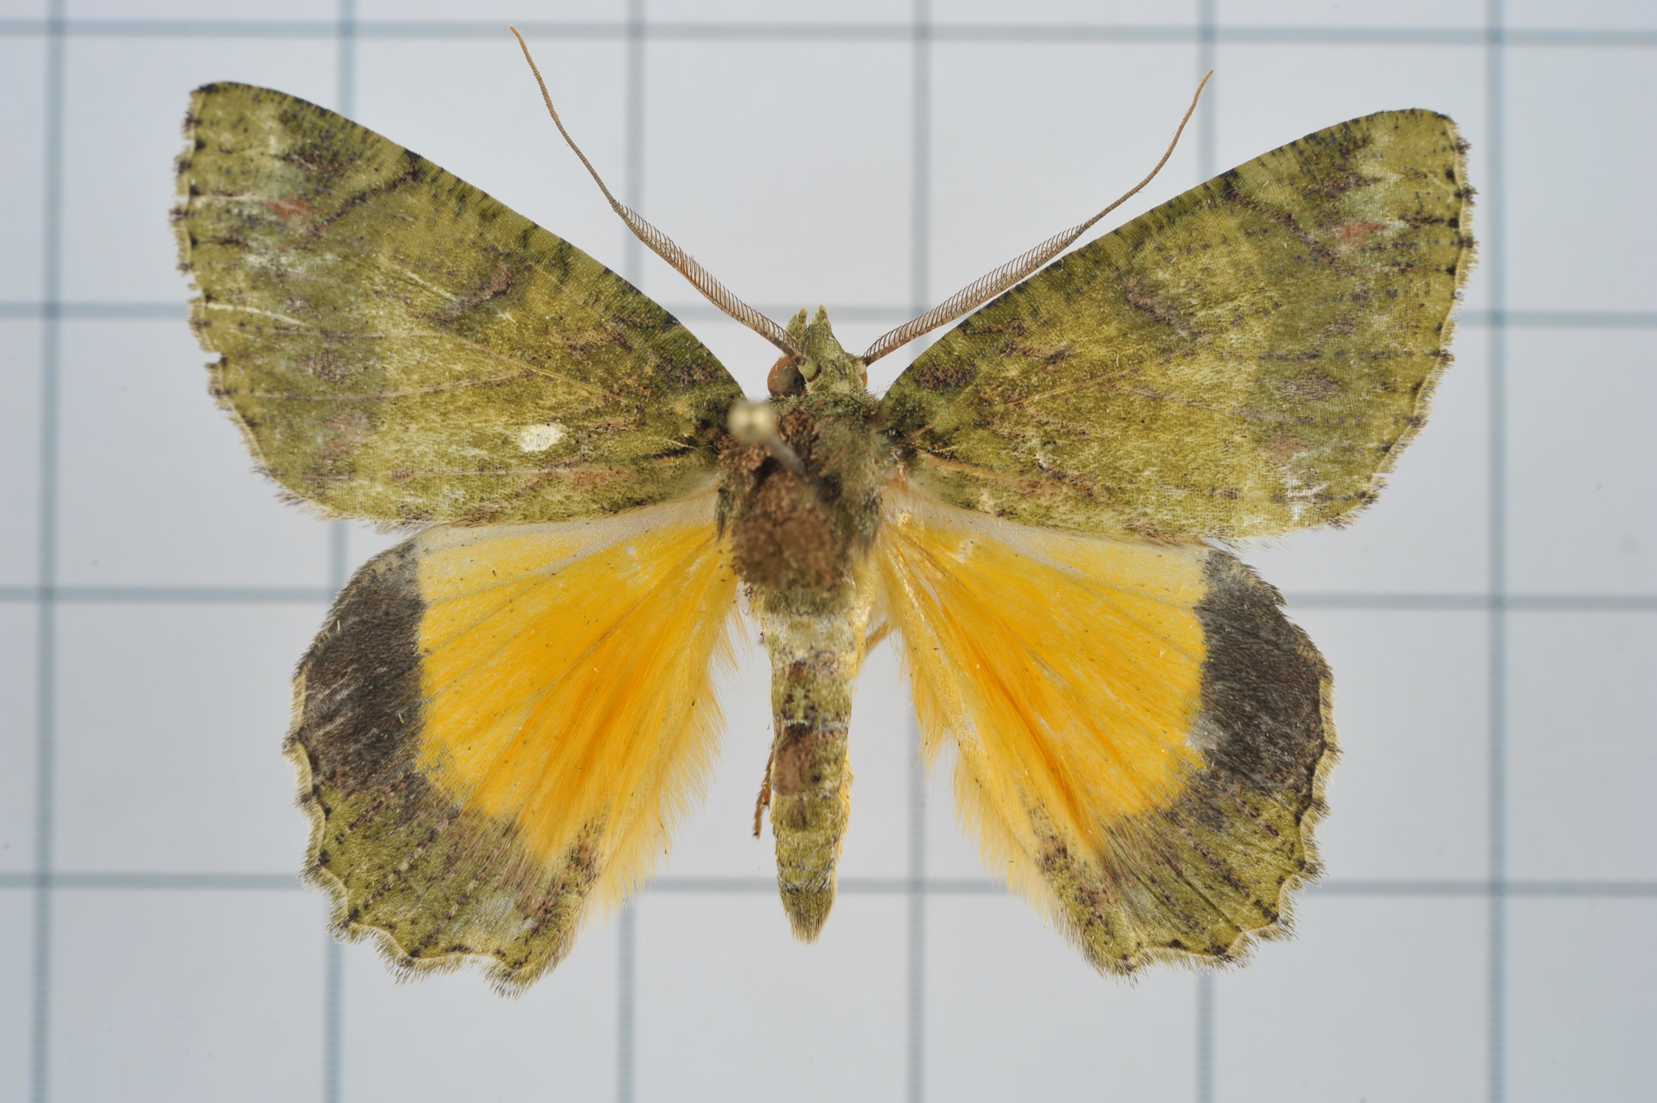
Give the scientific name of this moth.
Dindica polyphaenaria
